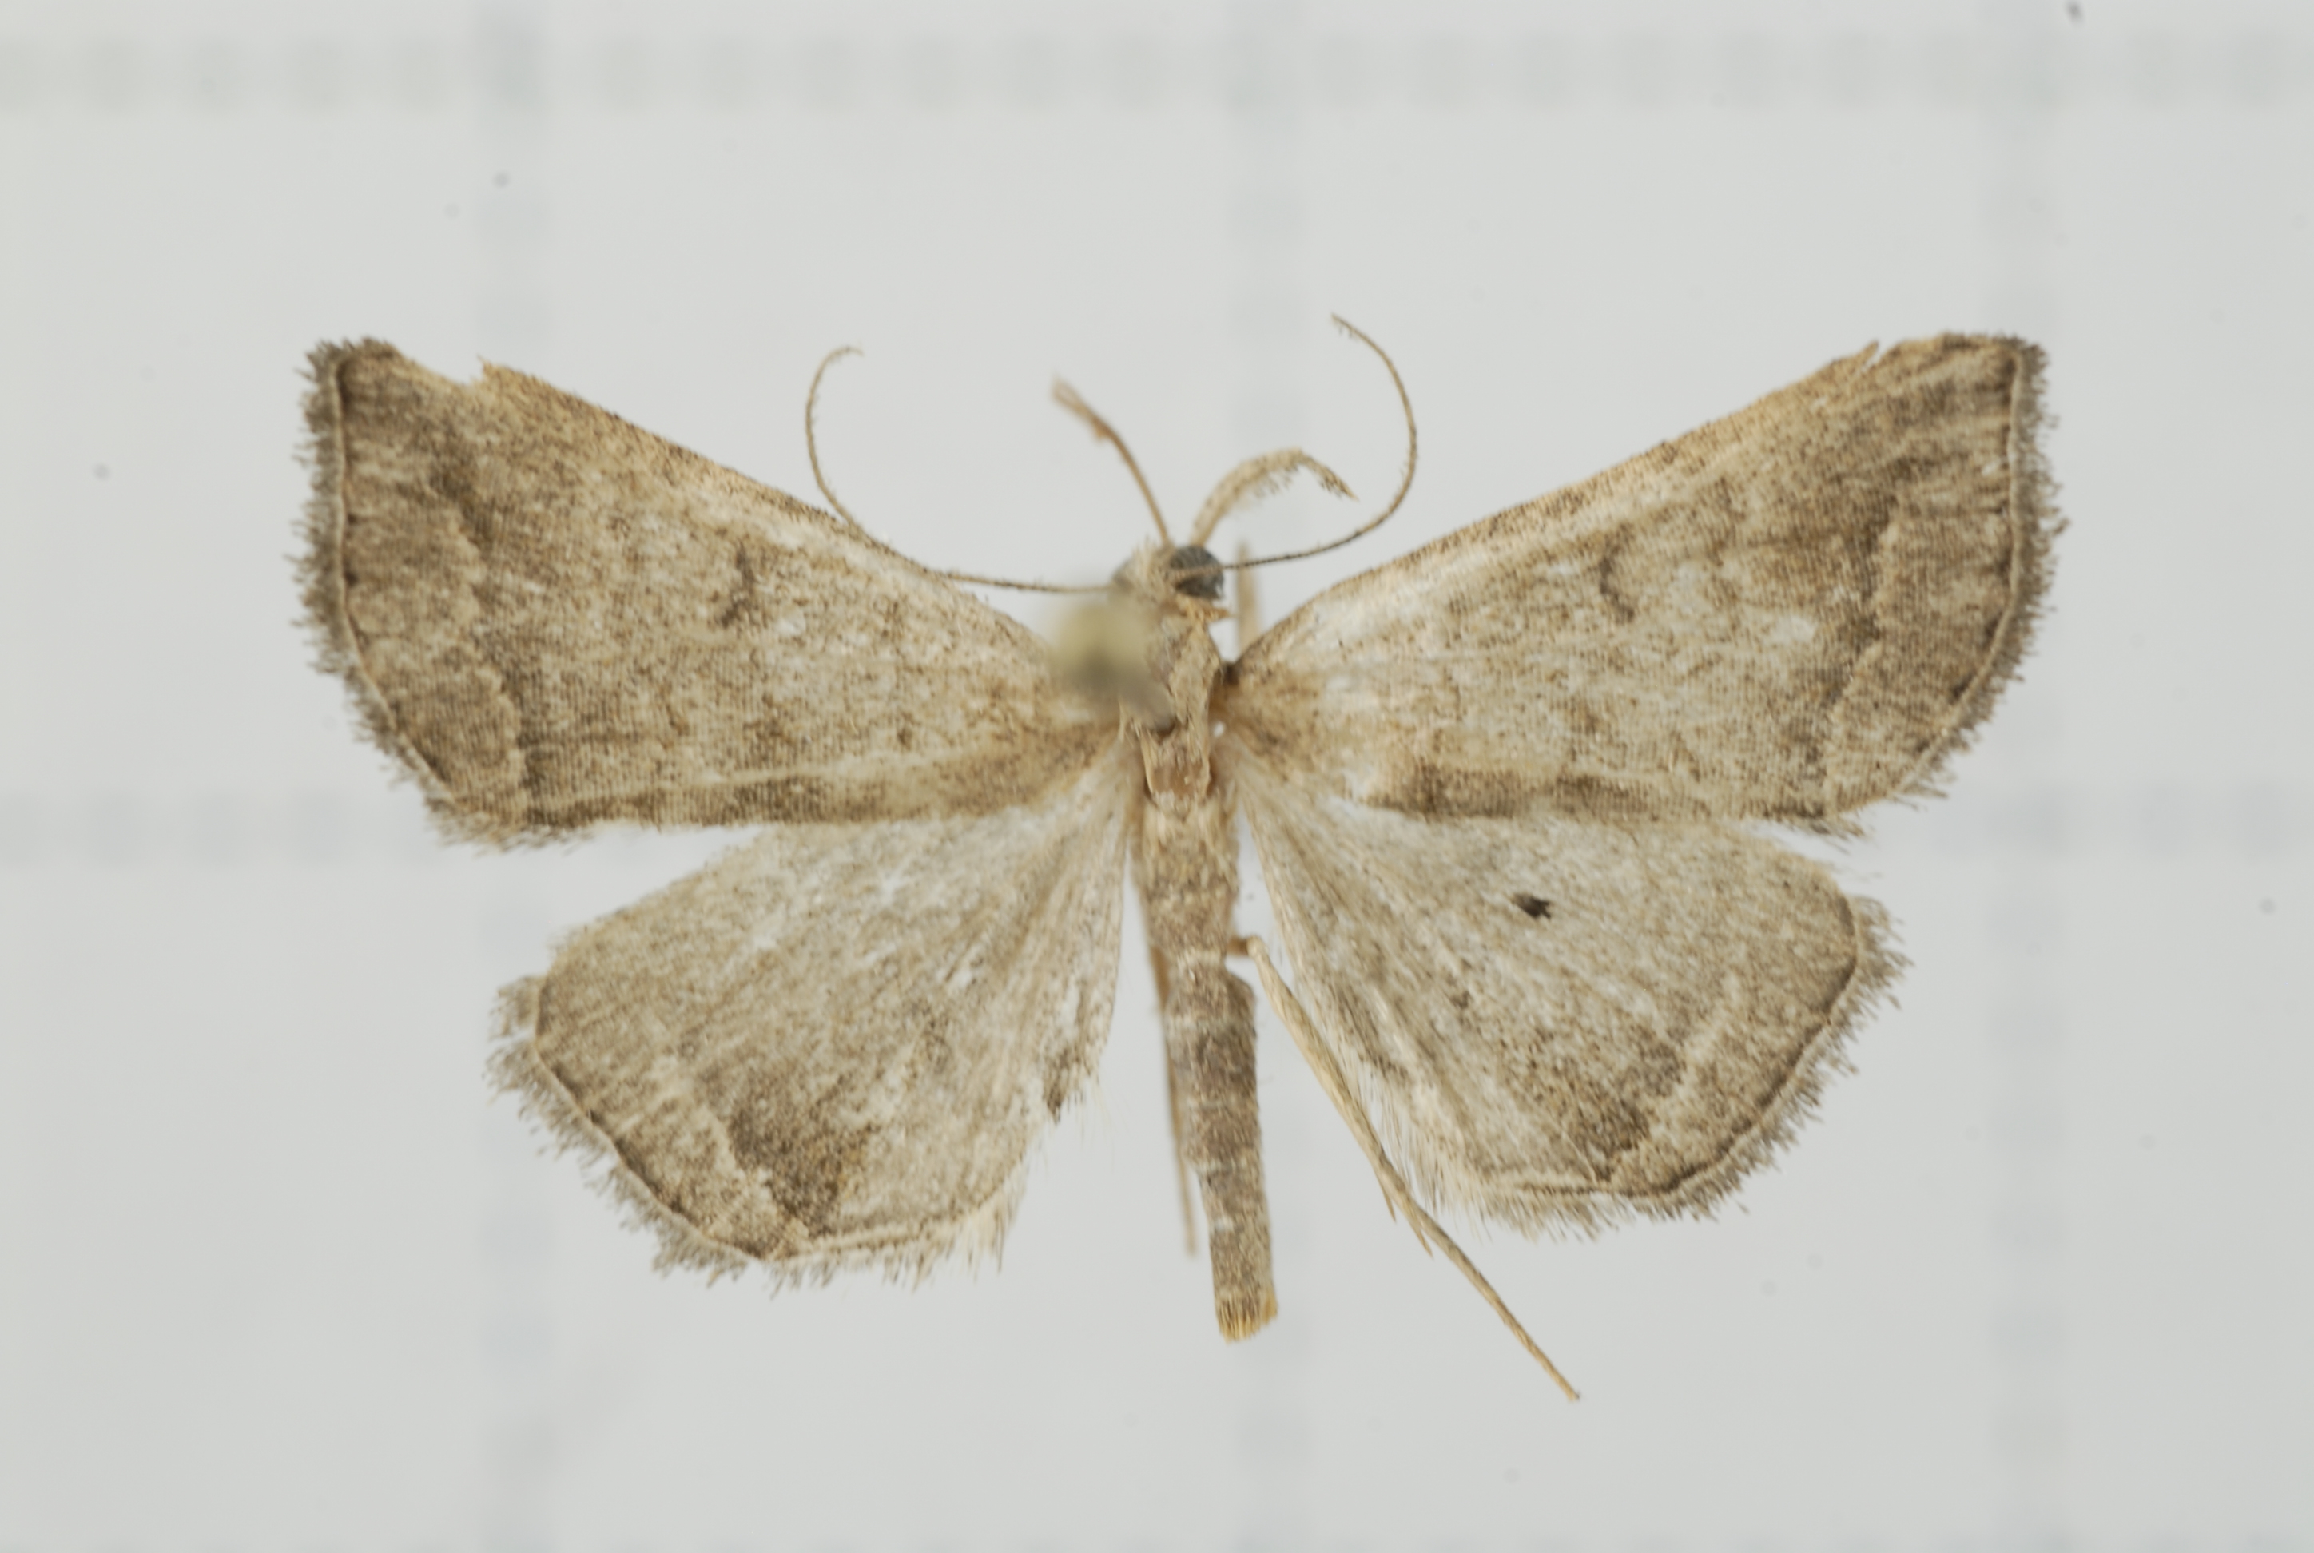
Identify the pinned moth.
Herminia undulata
